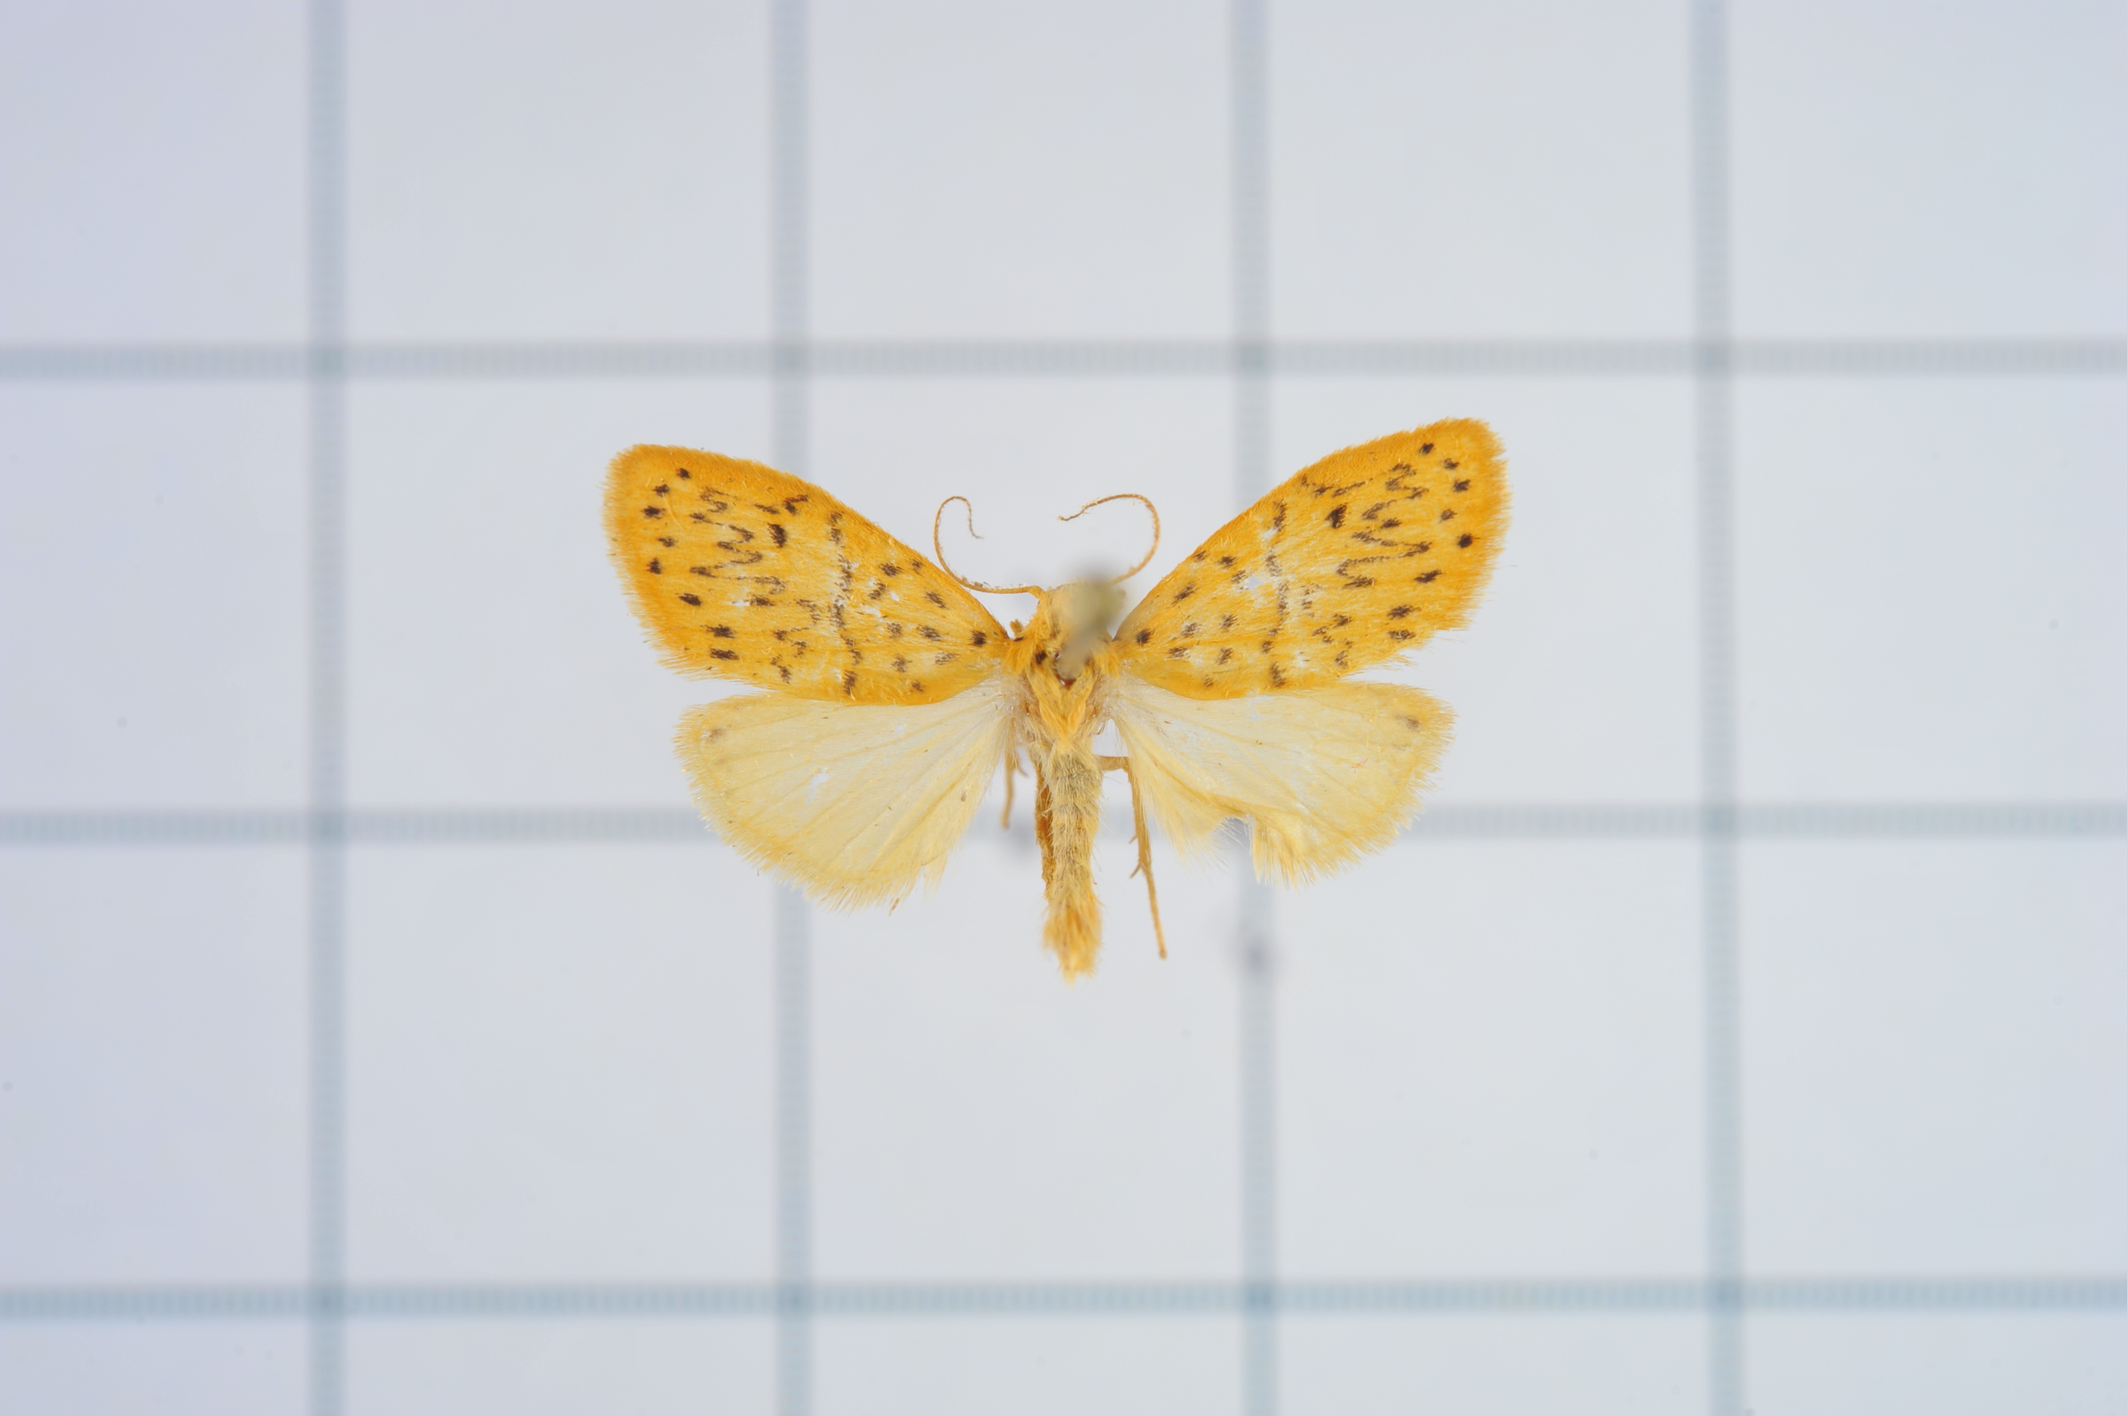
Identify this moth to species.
Huangilene kutzscheri
